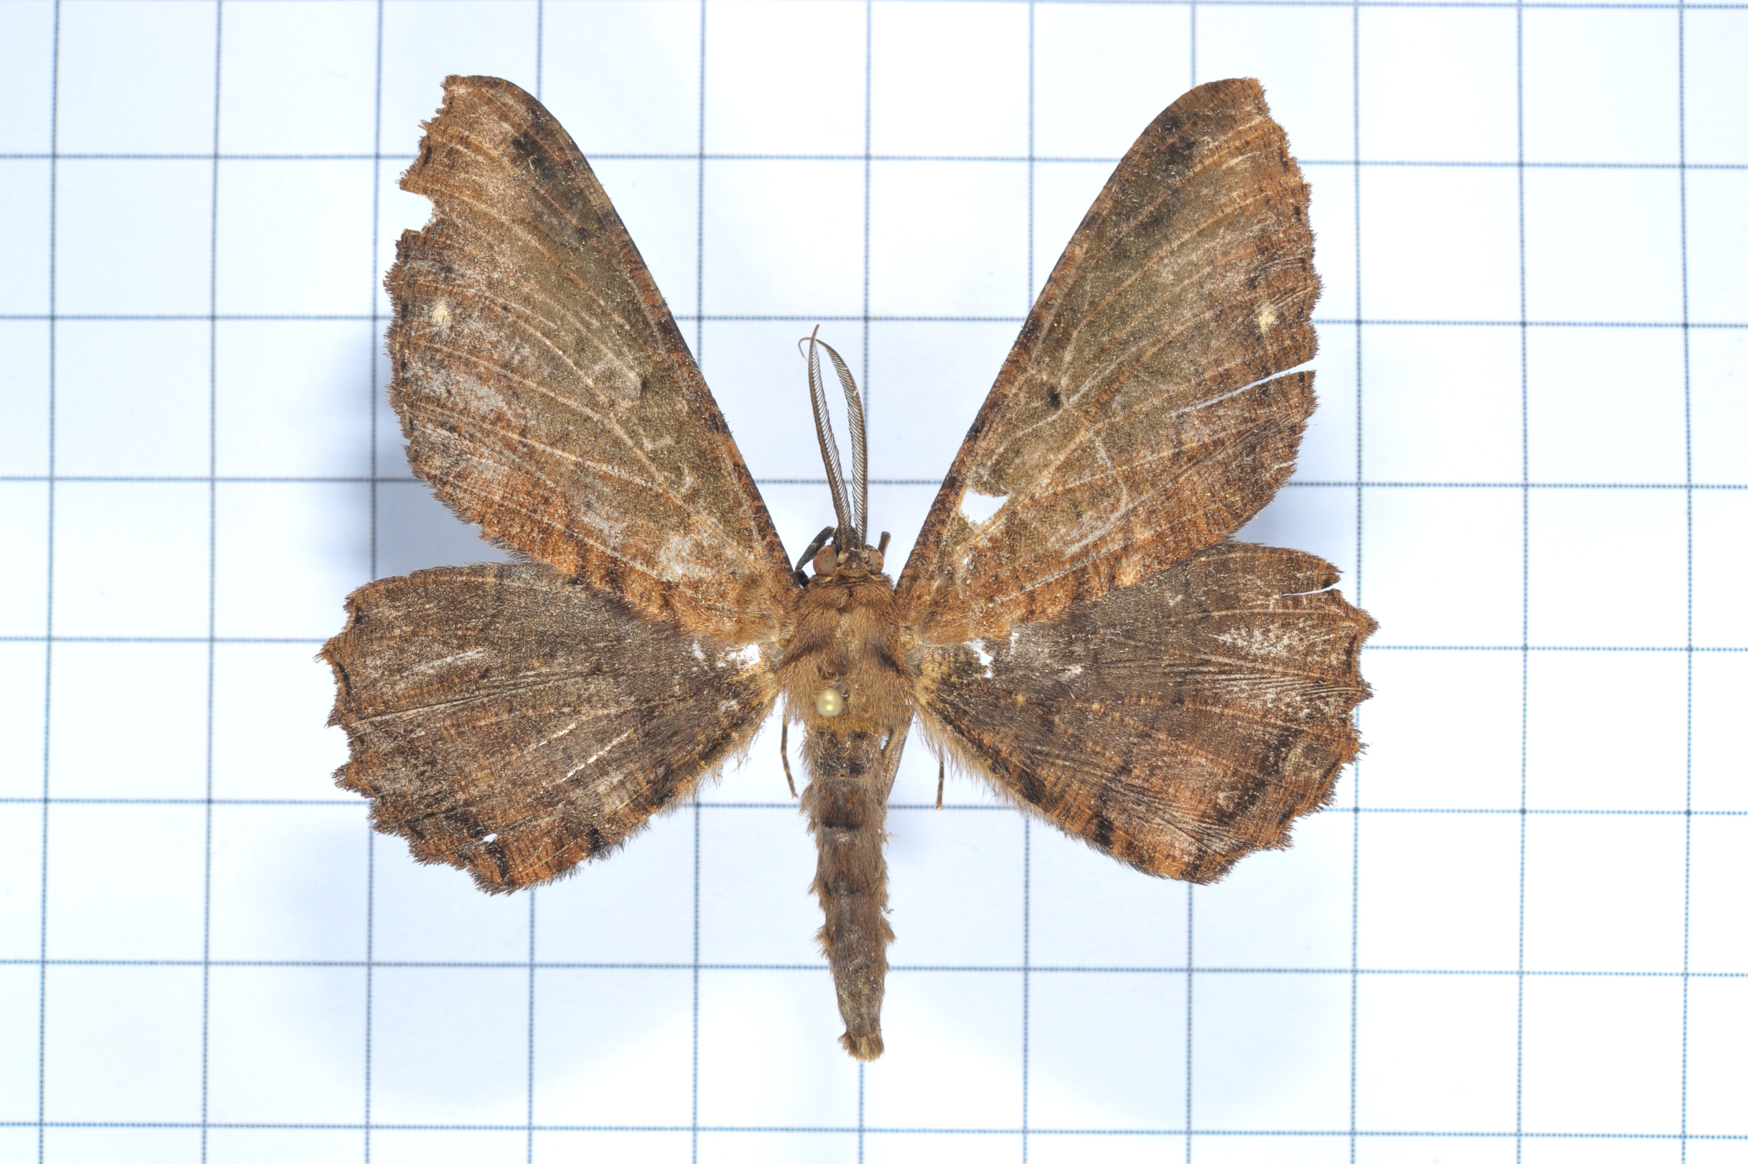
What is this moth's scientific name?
Chorodna creataria
